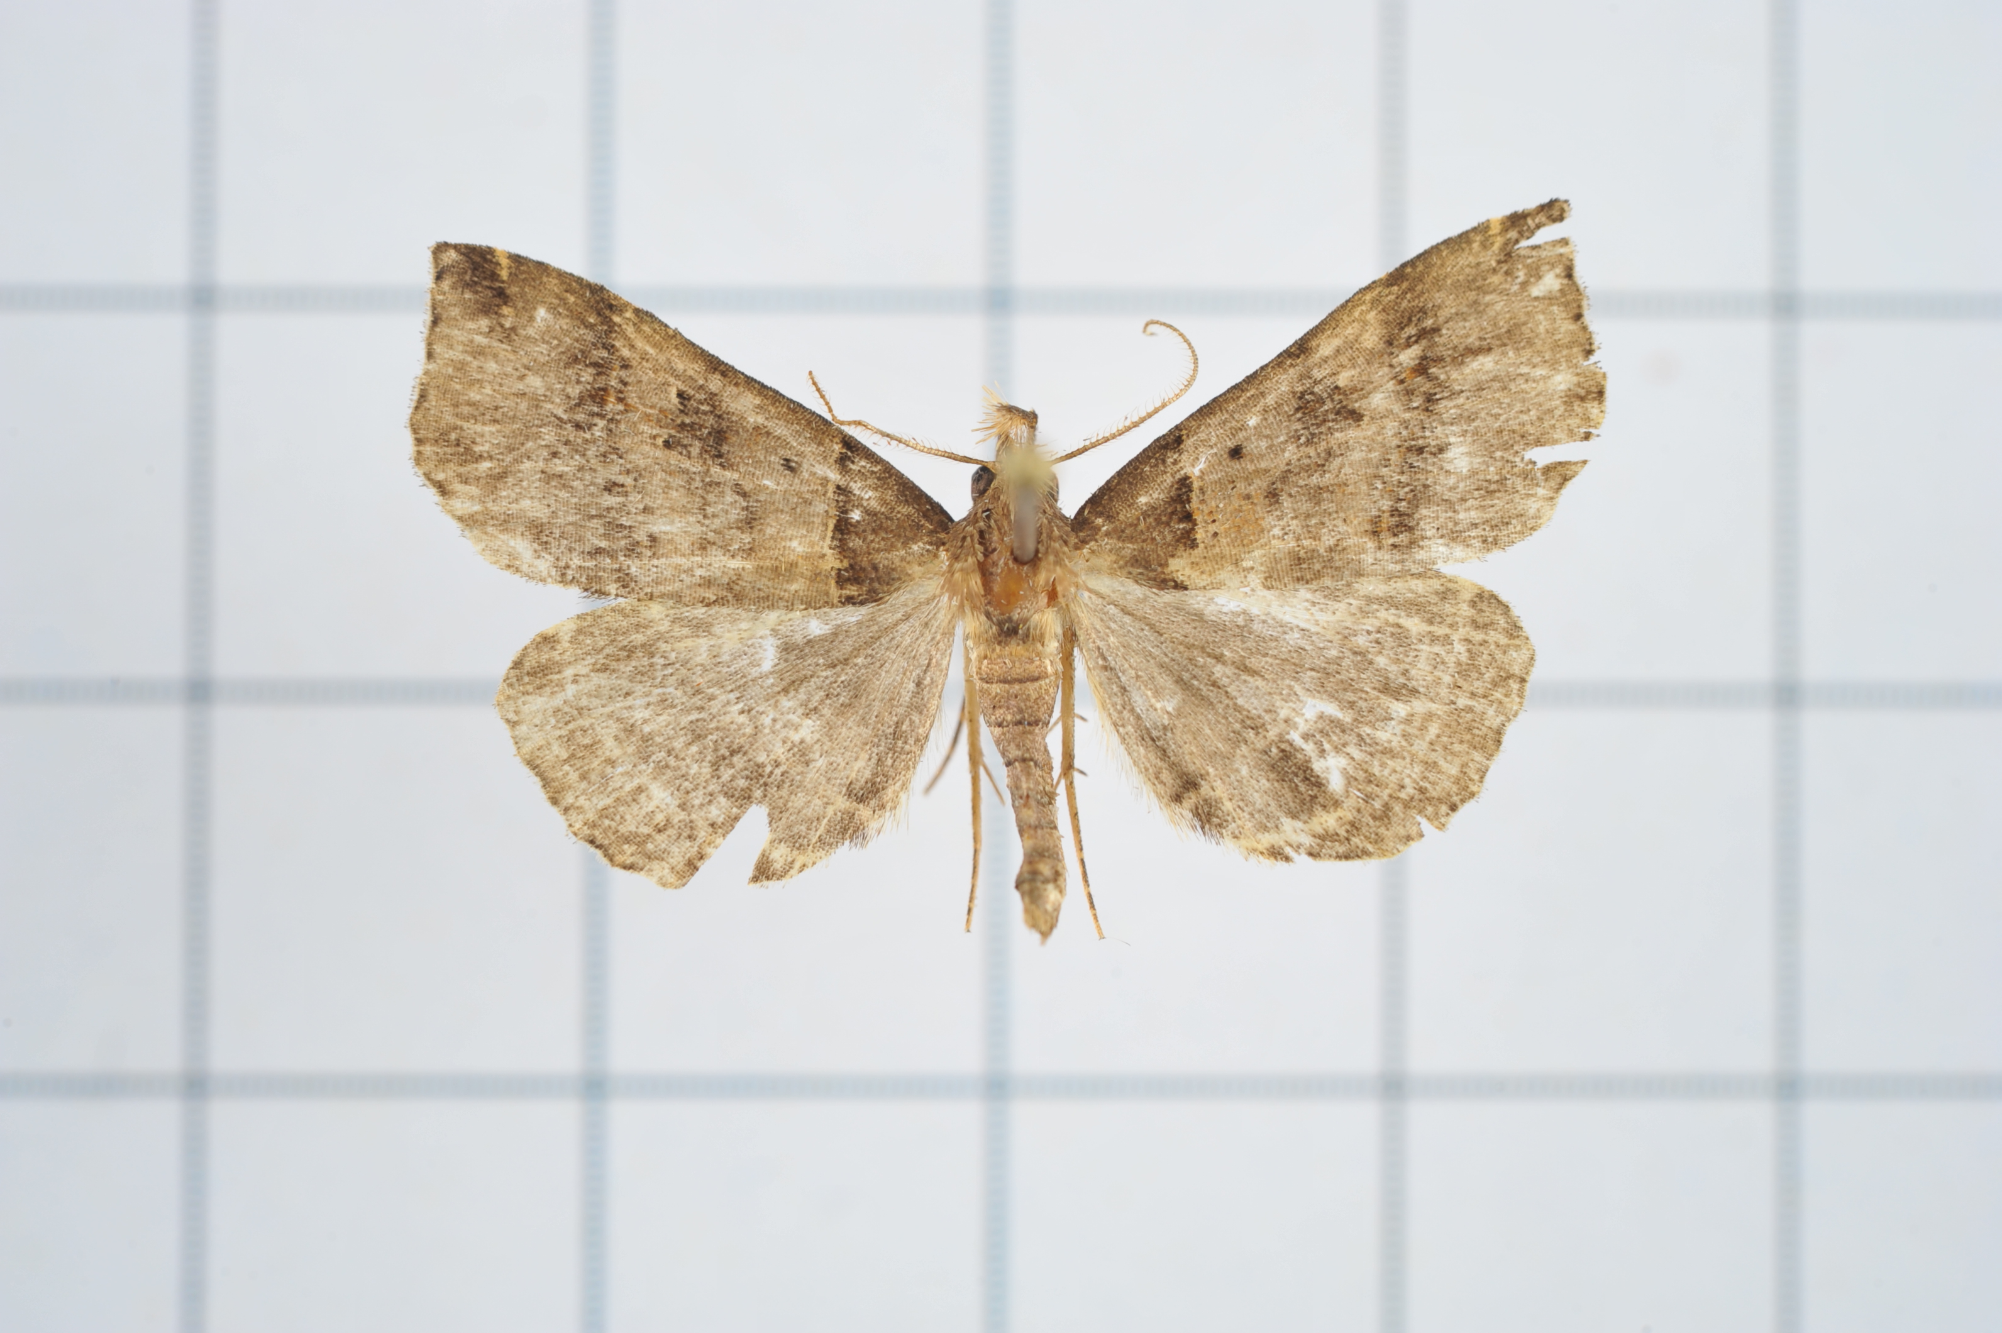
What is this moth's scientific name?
Bertula kosemponica
